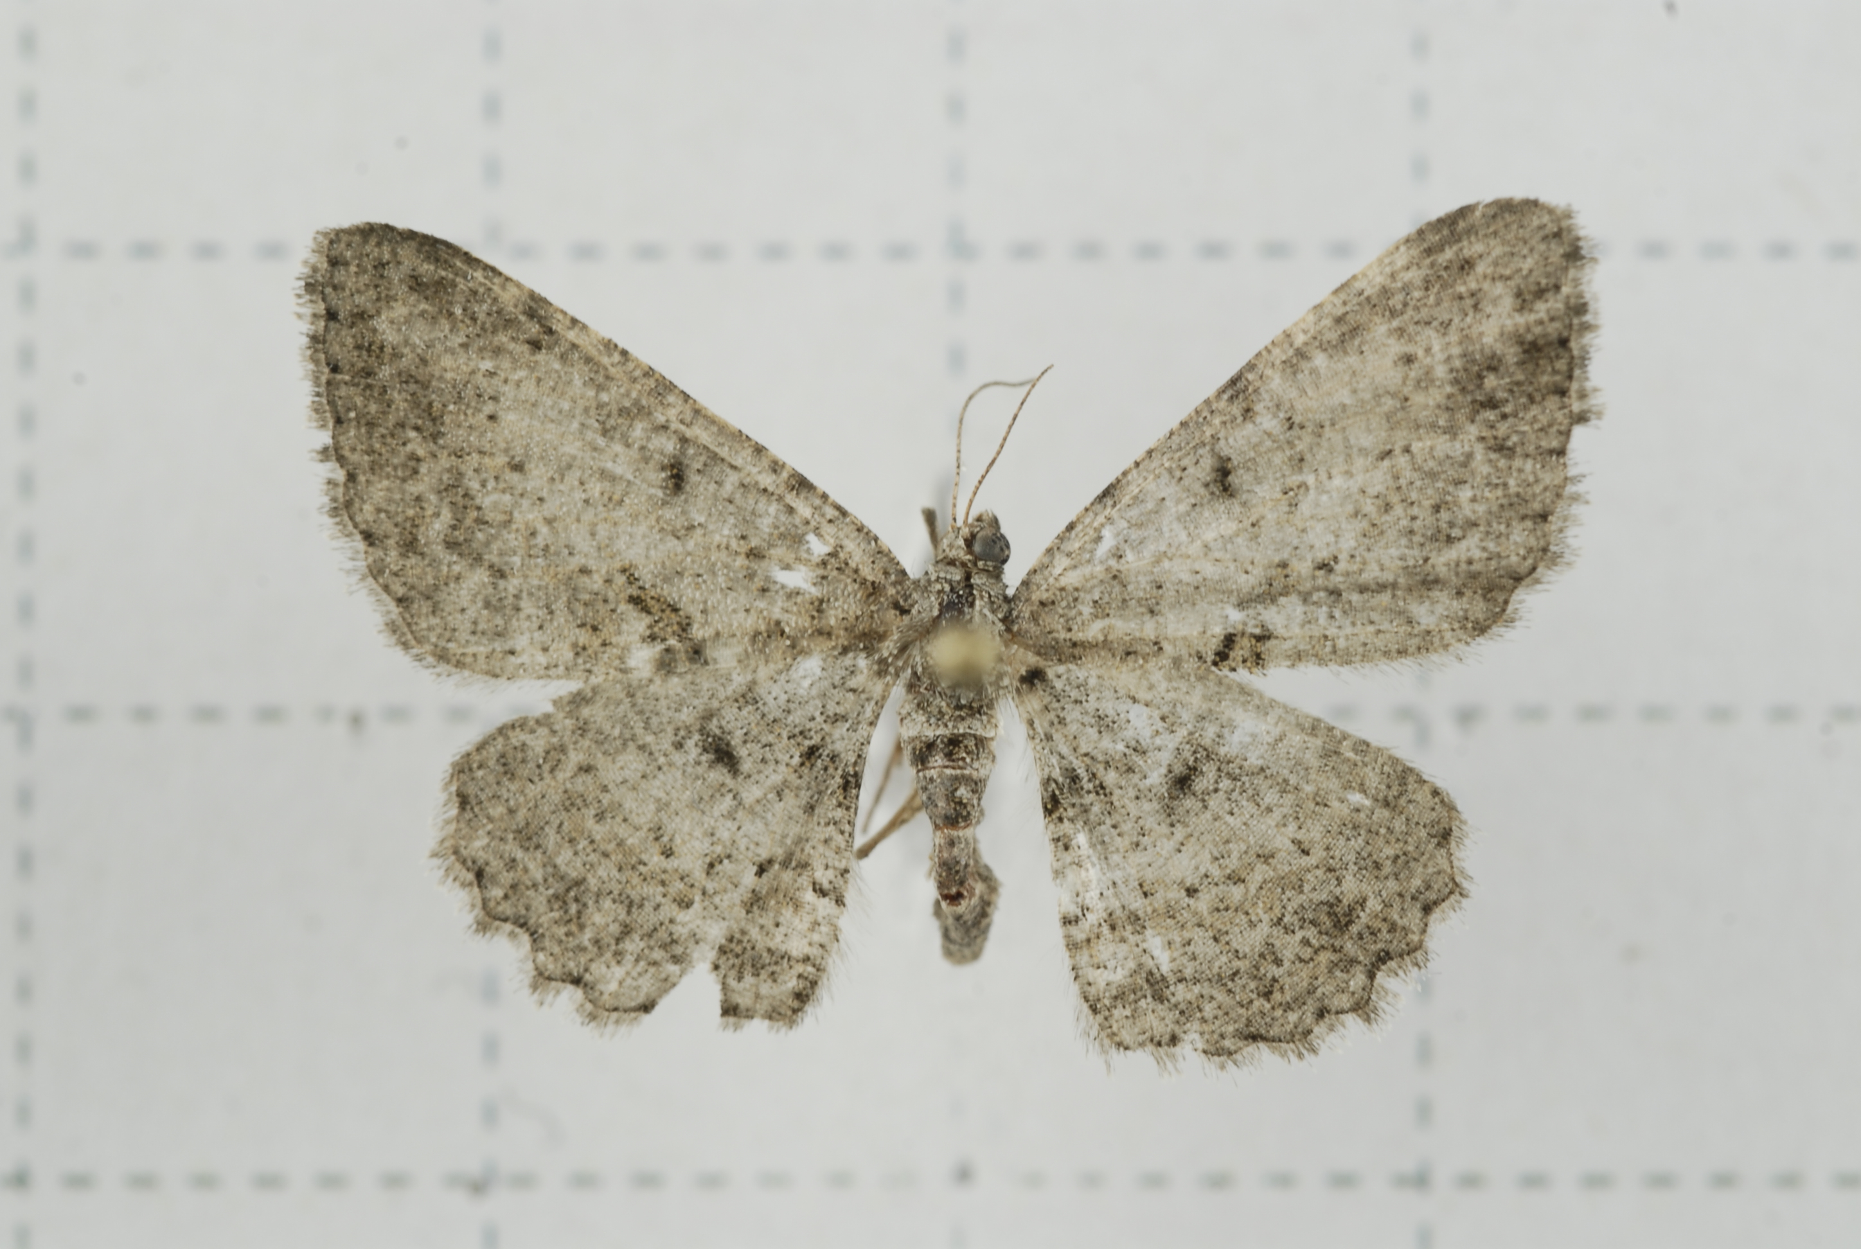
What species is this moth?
Psilalcis breta rantaizana
